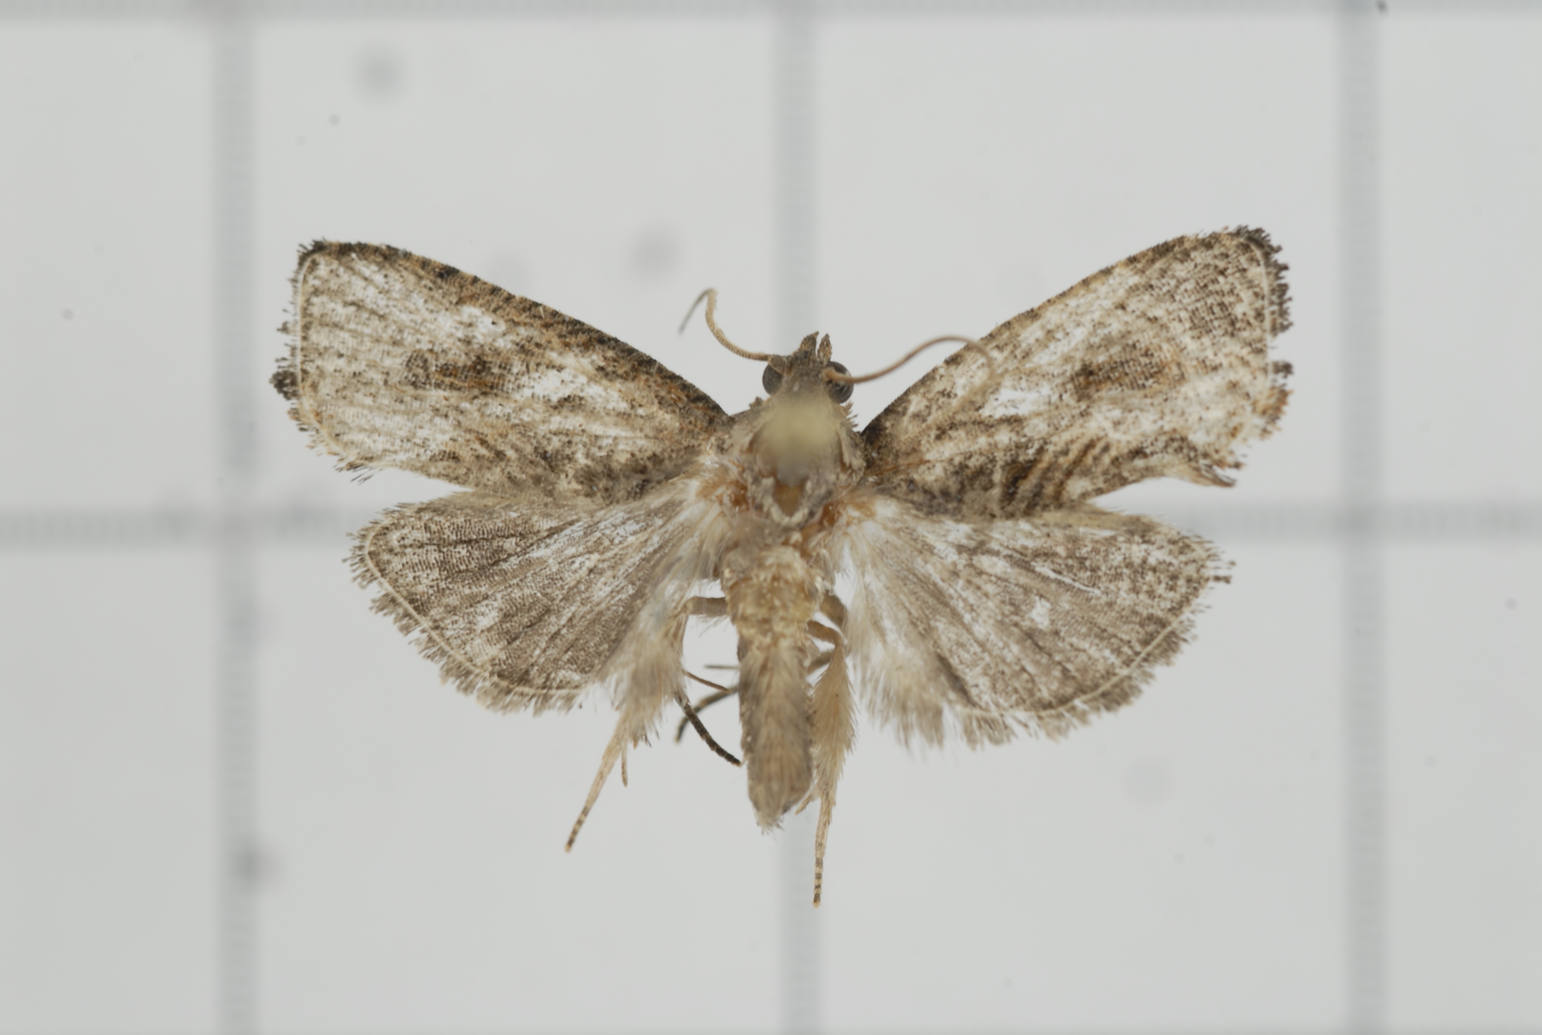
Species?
Cryptophlebia repletana
